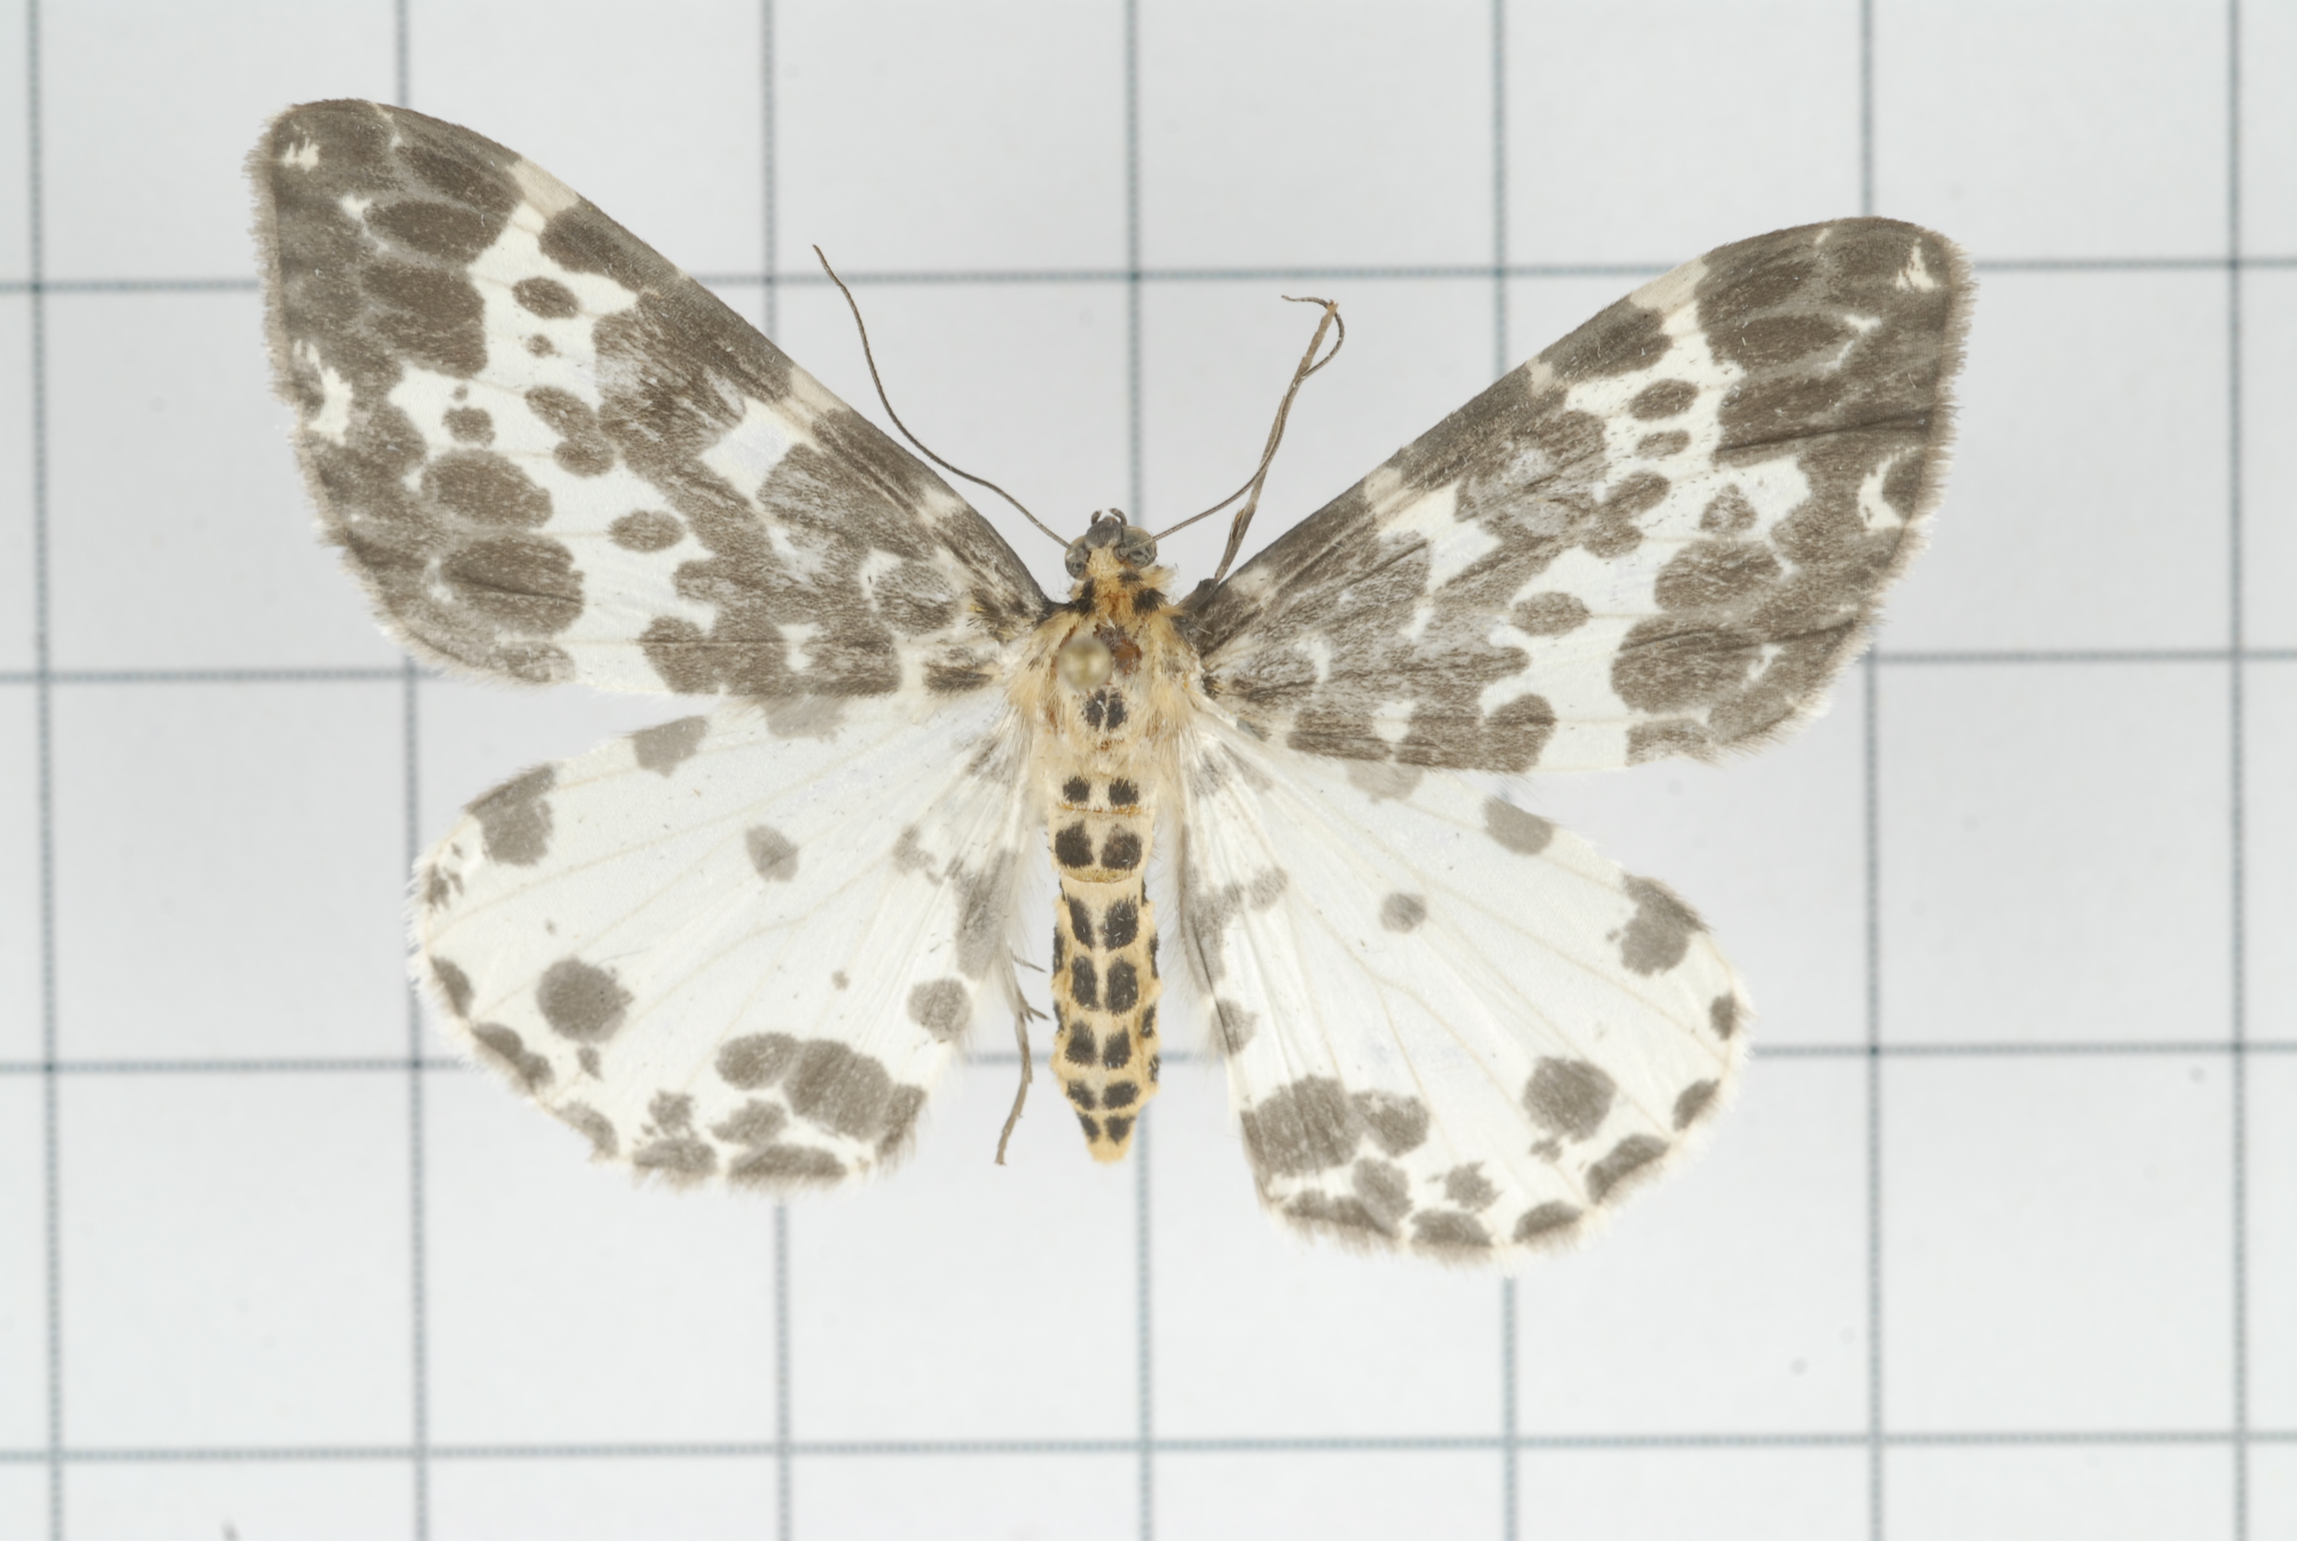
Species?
Dilophodes elegans khasiana
